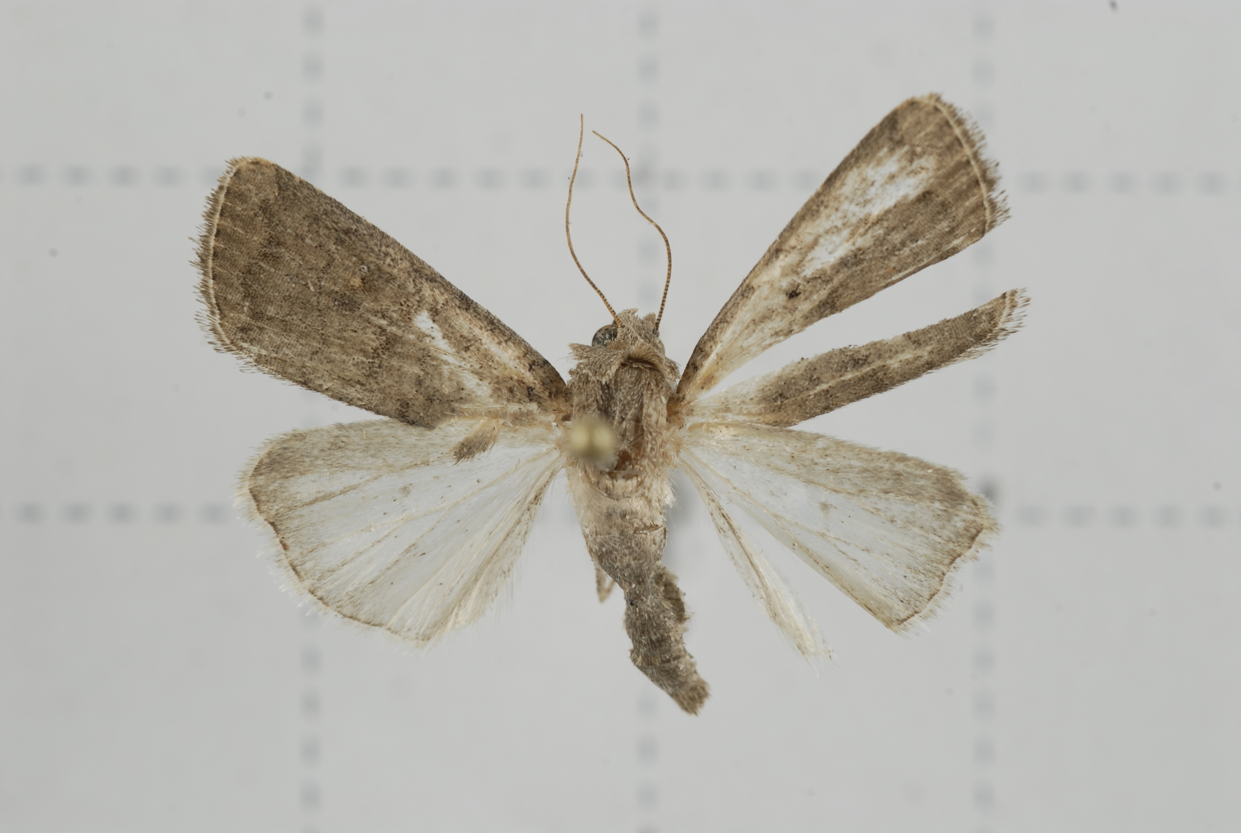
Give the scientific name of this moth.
Athetis obtusa
